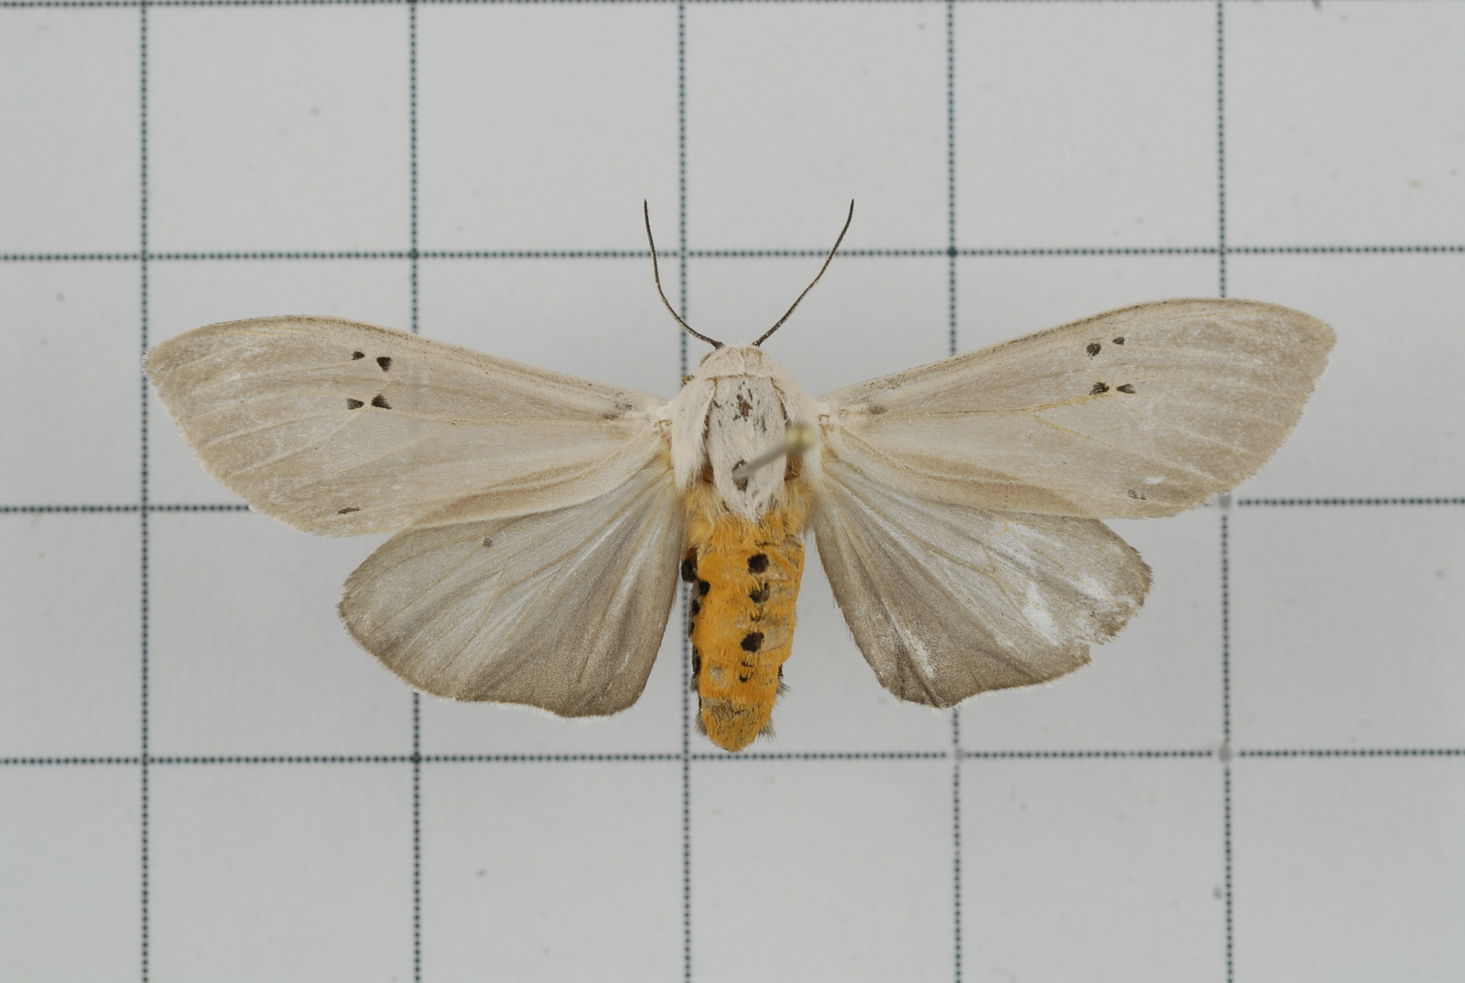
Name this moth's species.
Creatonotos transiens koni
